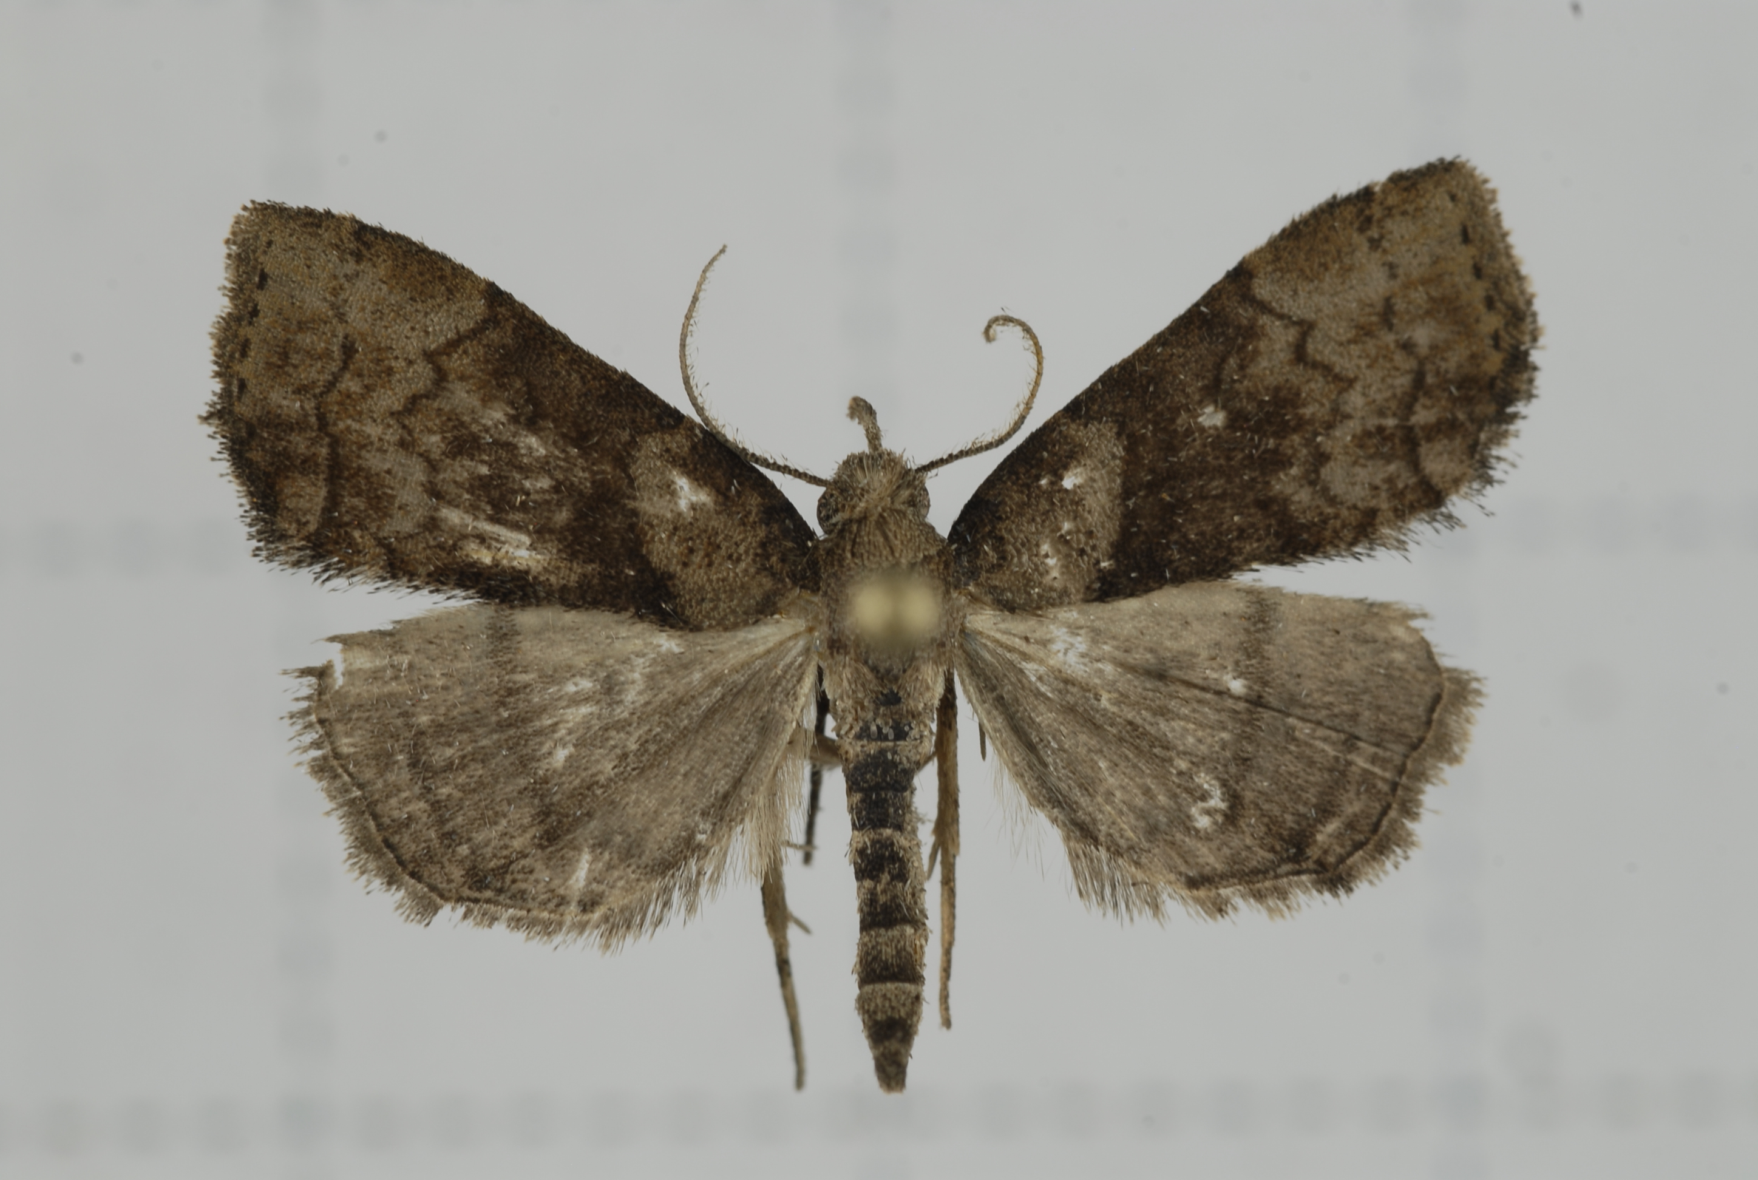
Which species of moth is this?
Herminia kurokoi
